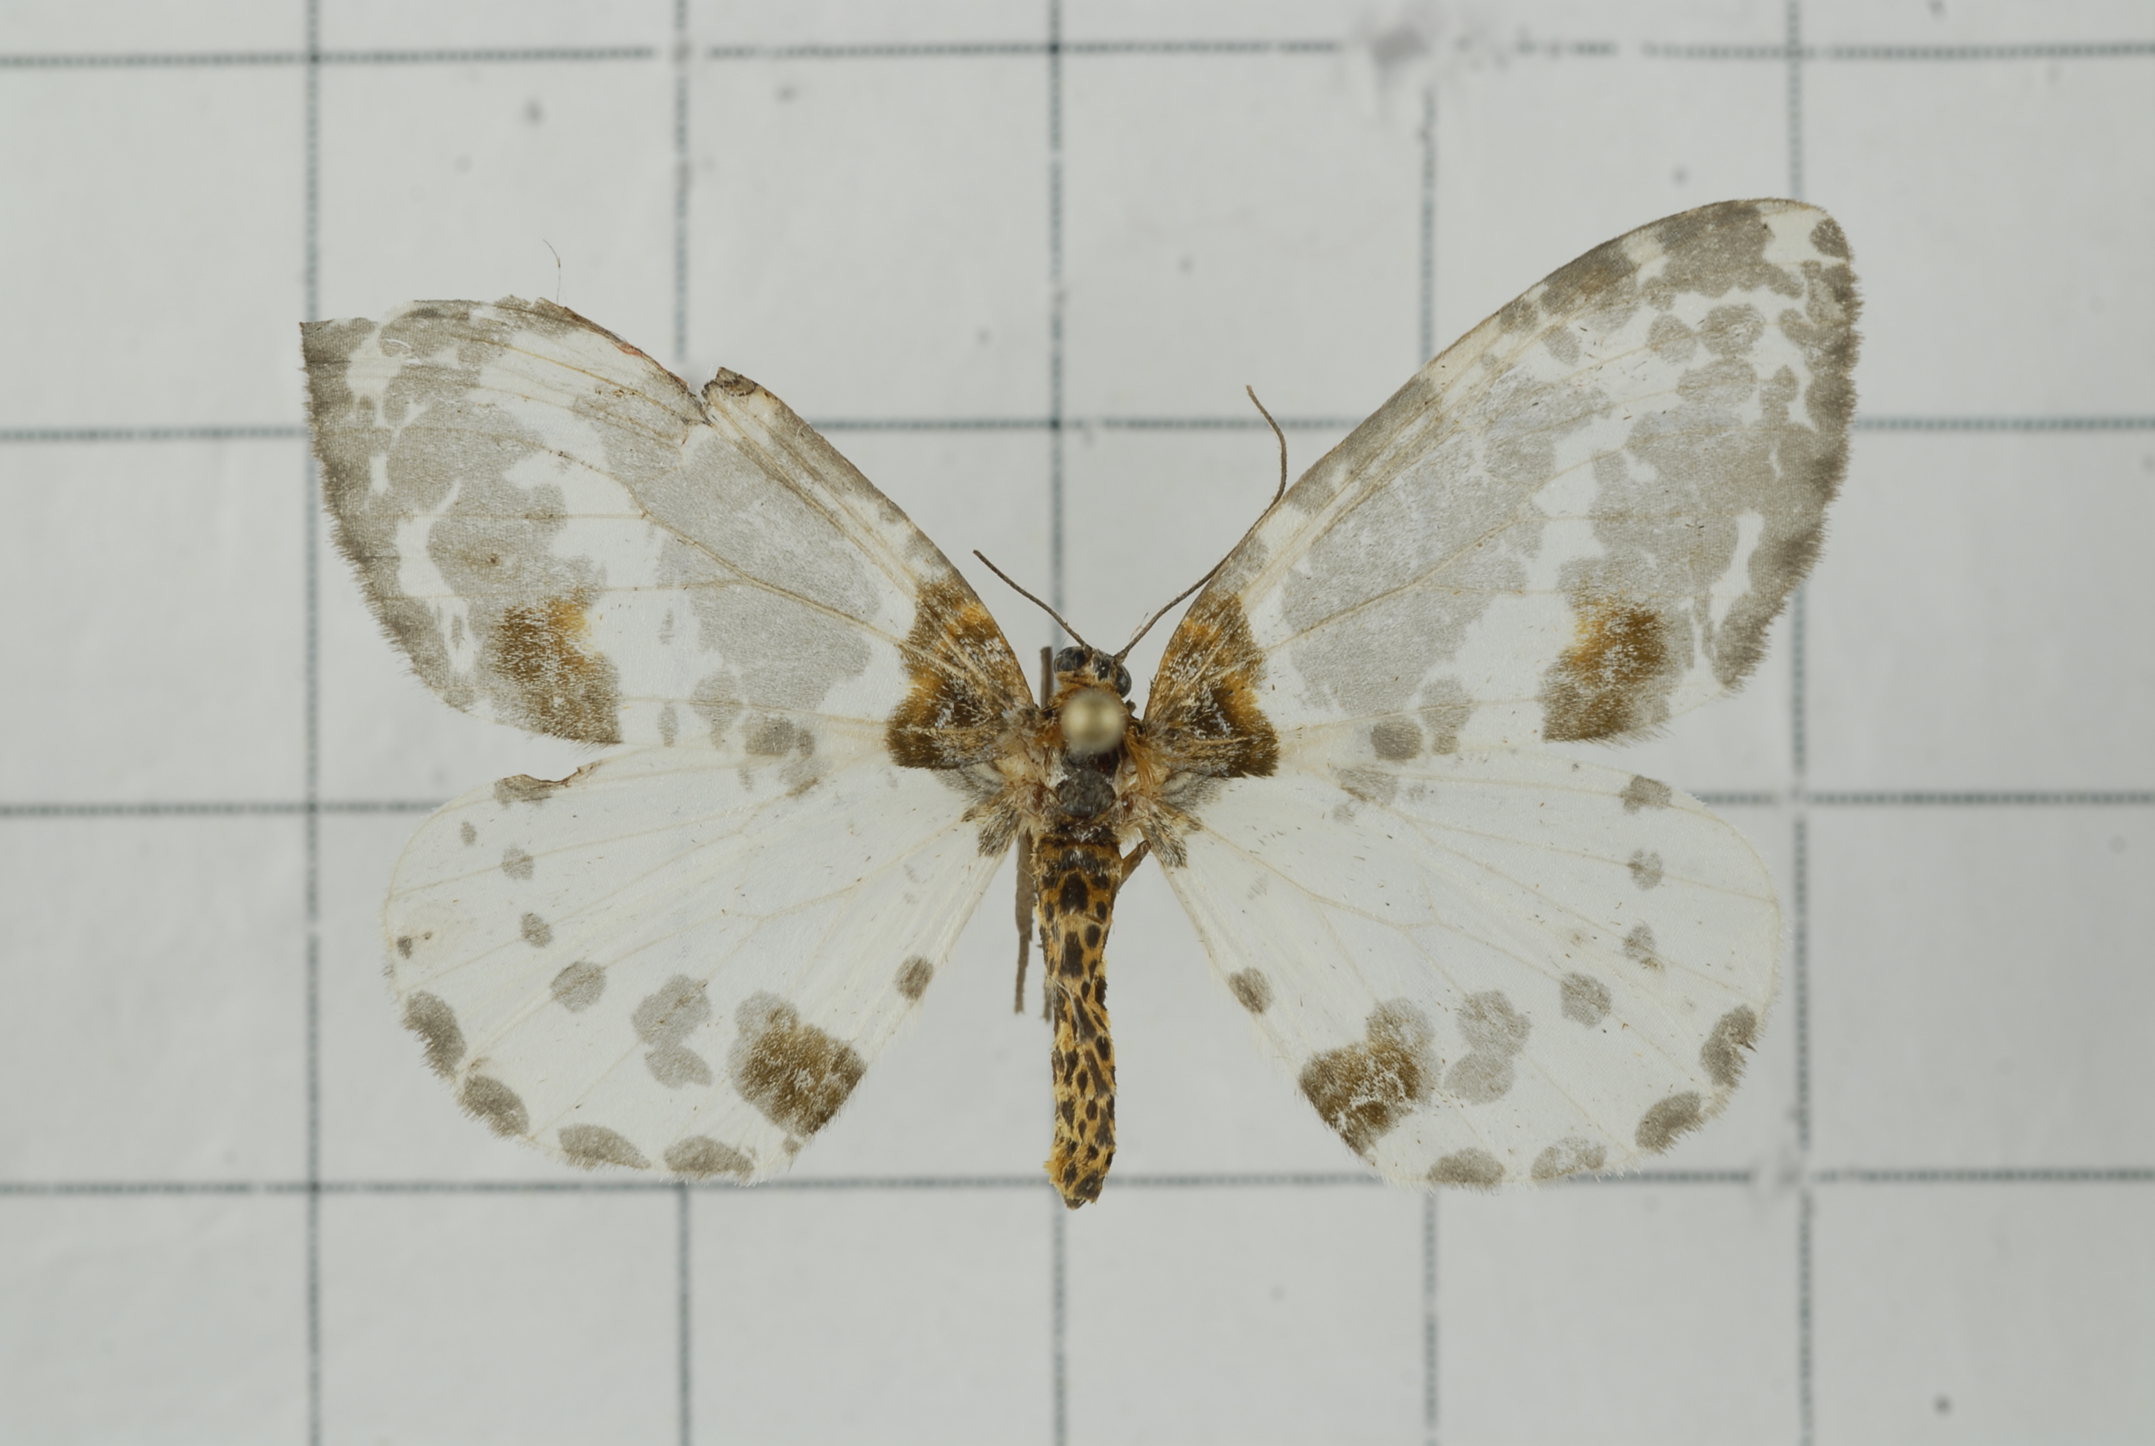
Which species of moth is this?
Abraxas tenellula
